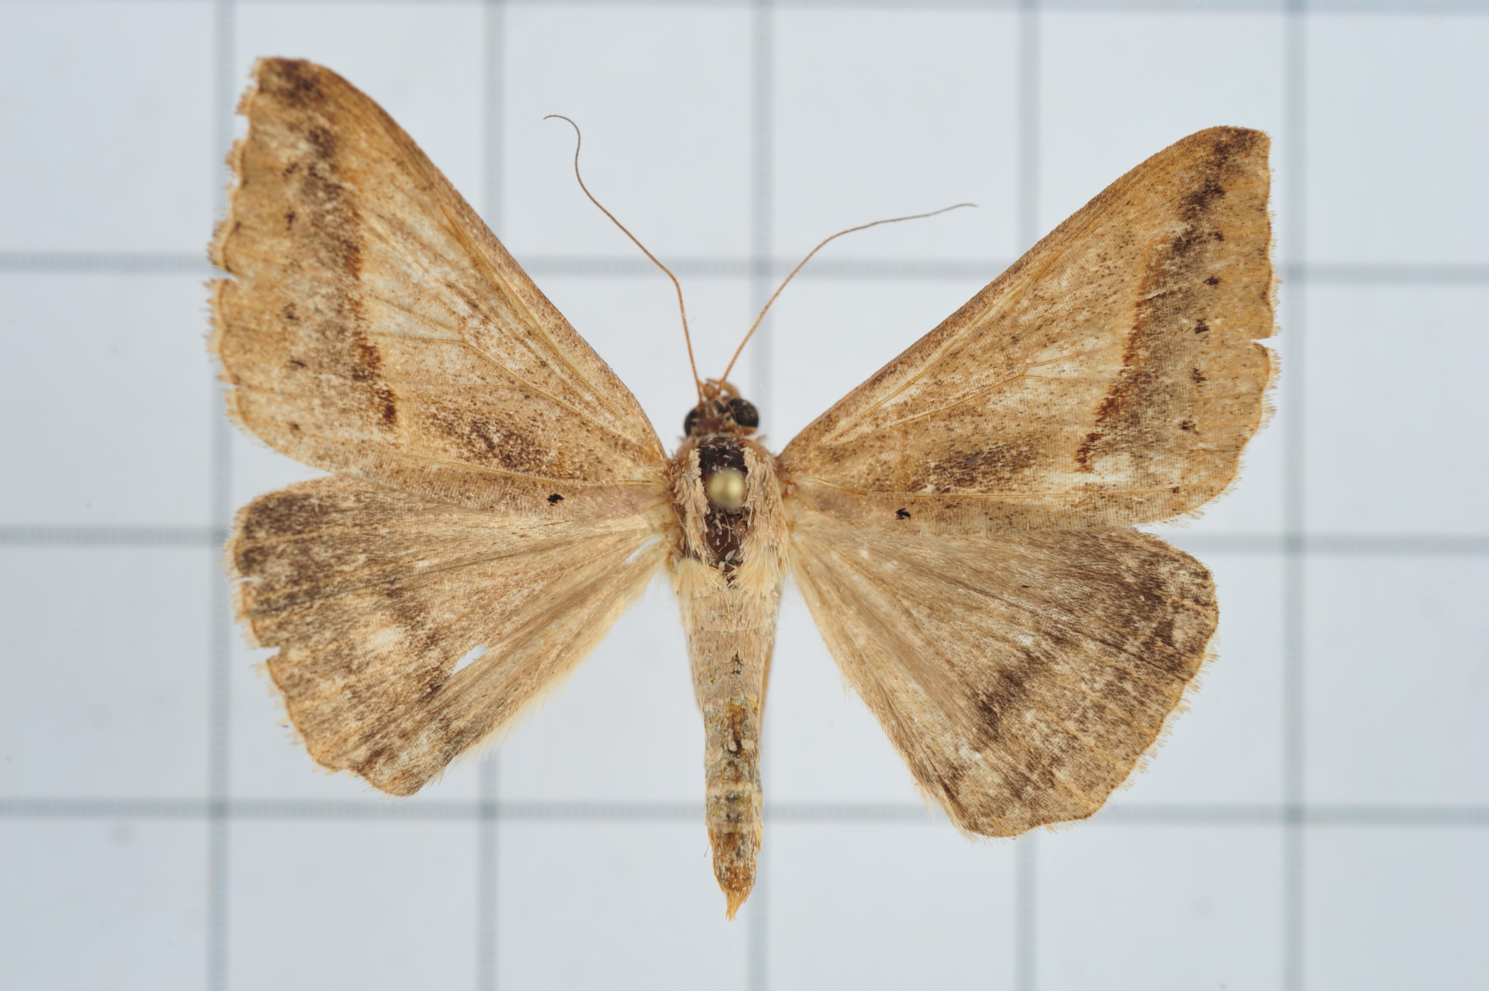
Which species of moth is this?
Mocis frugalis
